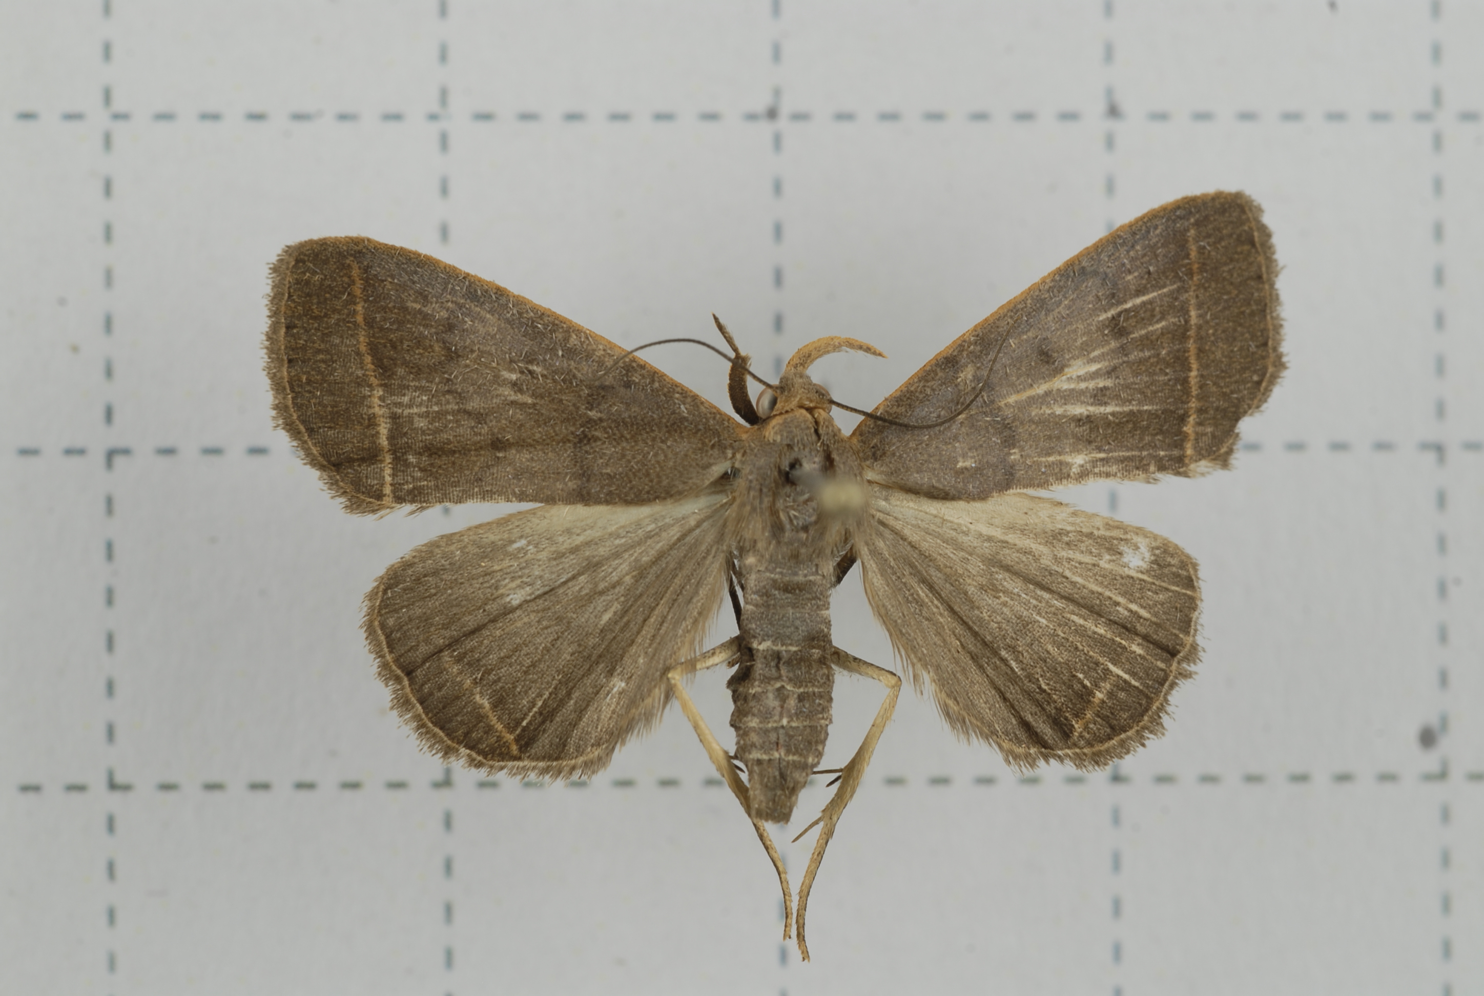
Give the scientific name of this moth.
Simplicia cornicalis
